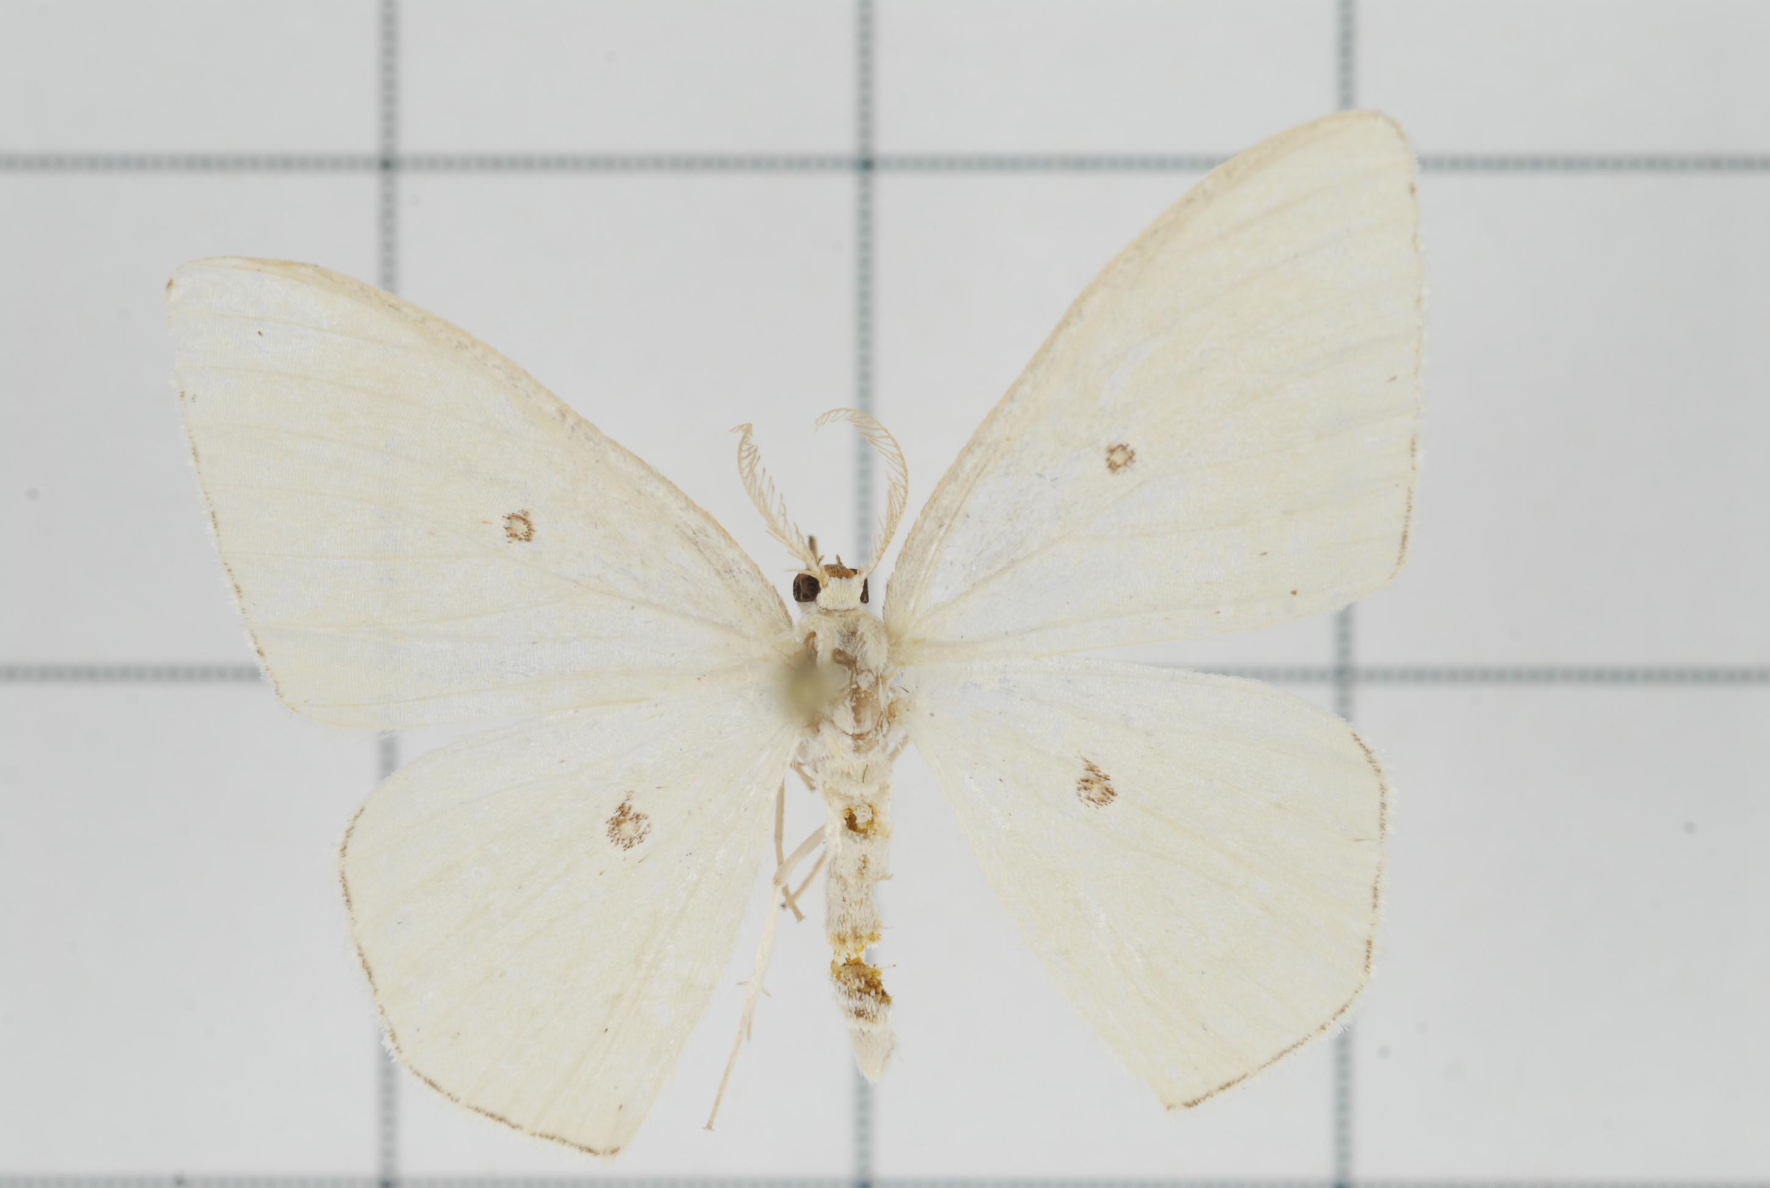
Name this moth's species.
Comostola ocellulata
